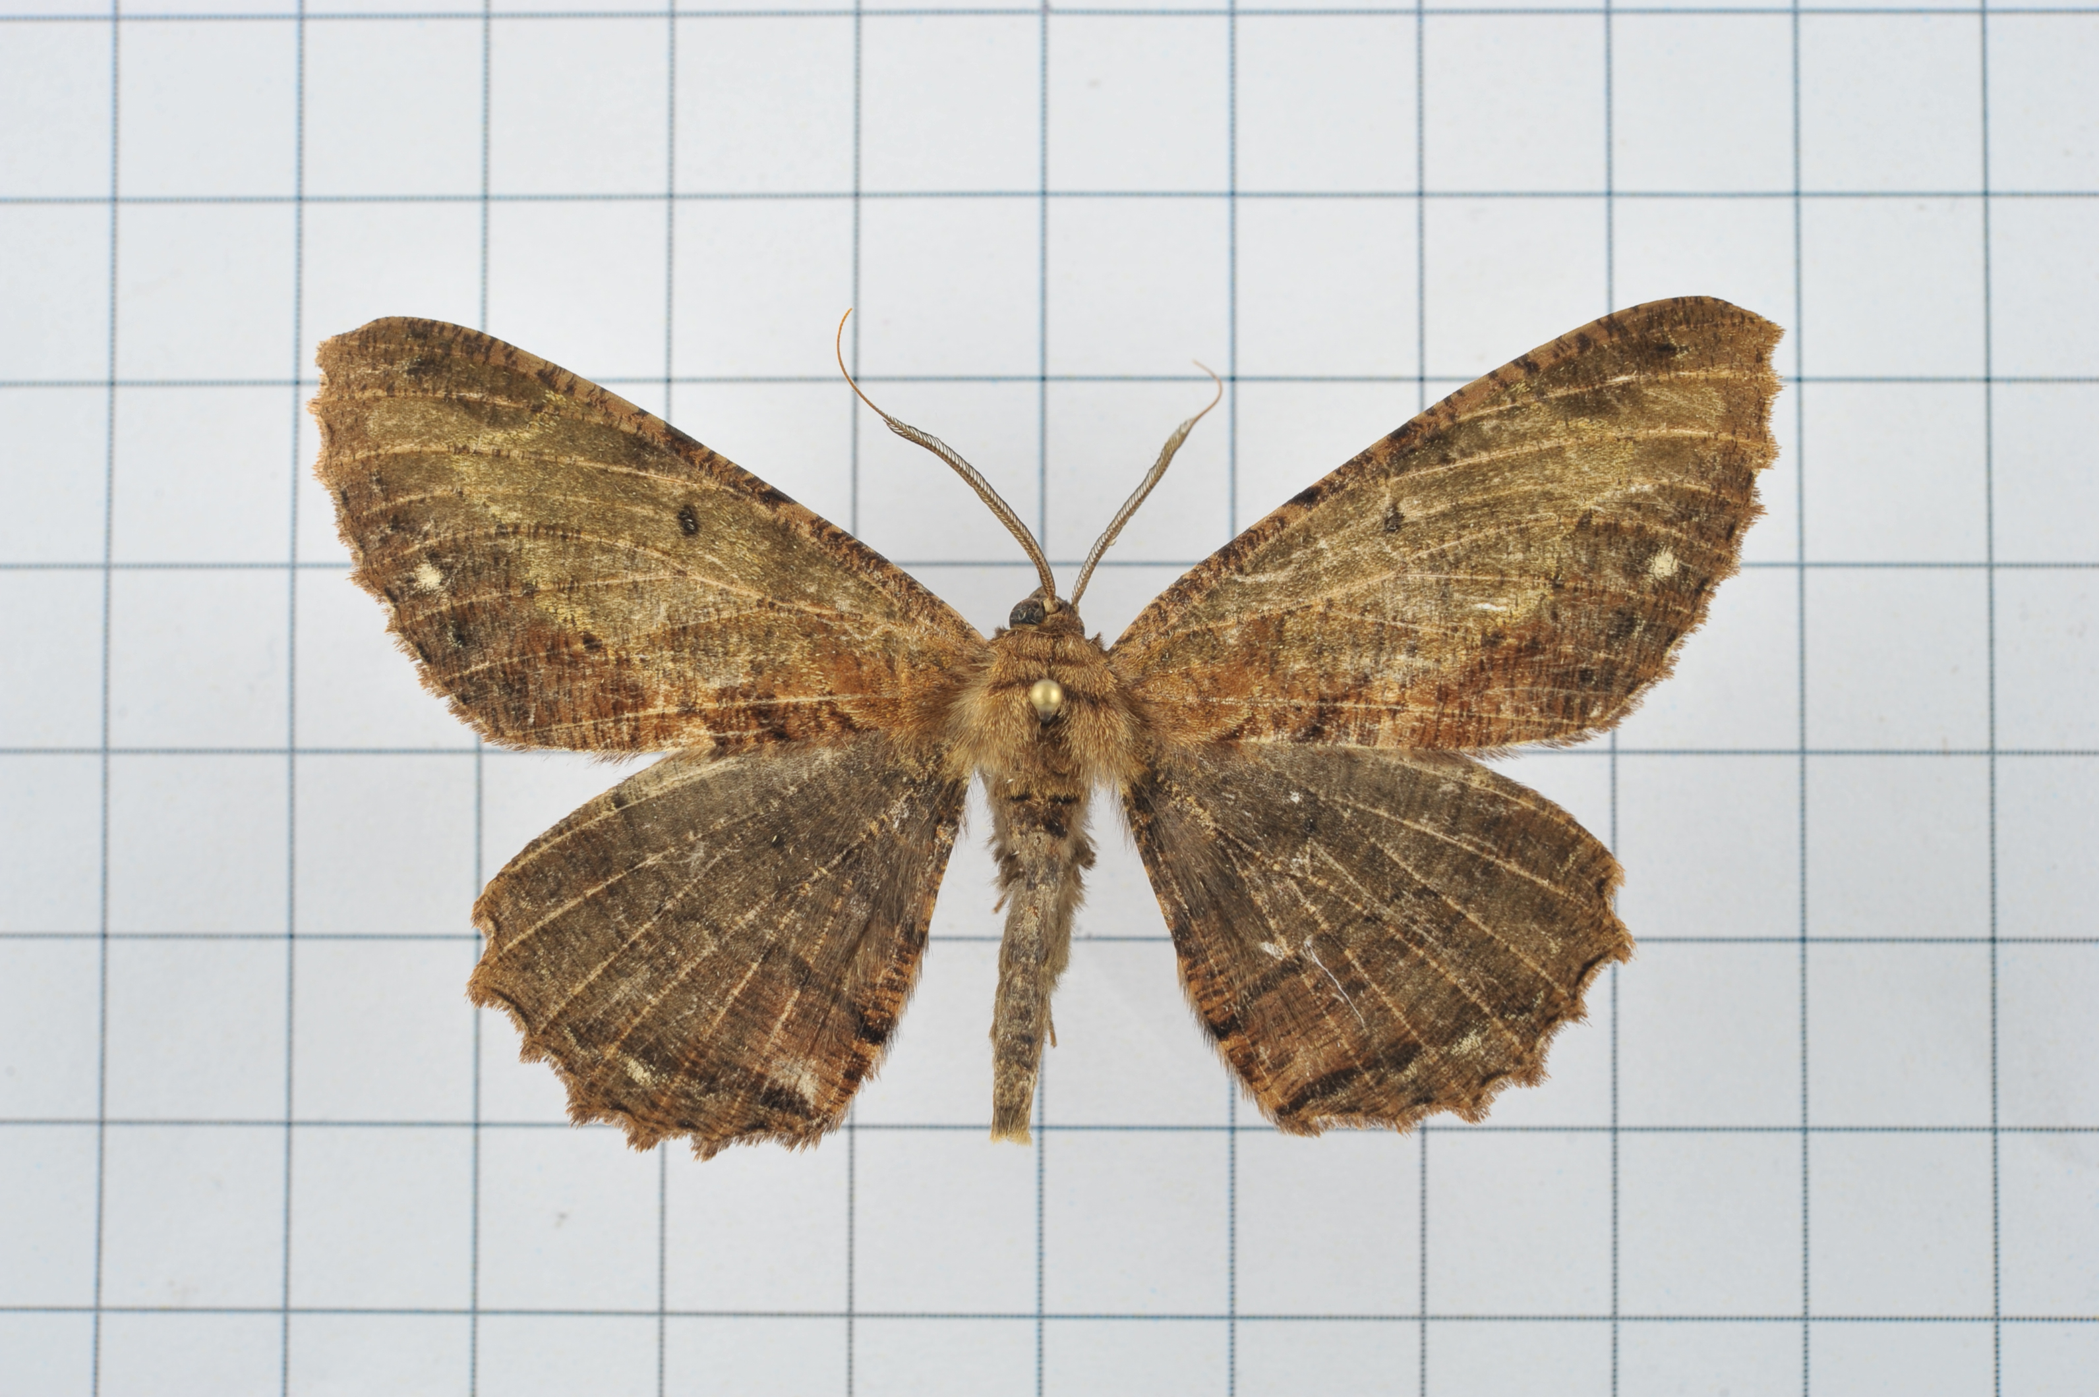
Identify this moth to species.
Chorodna creataria
